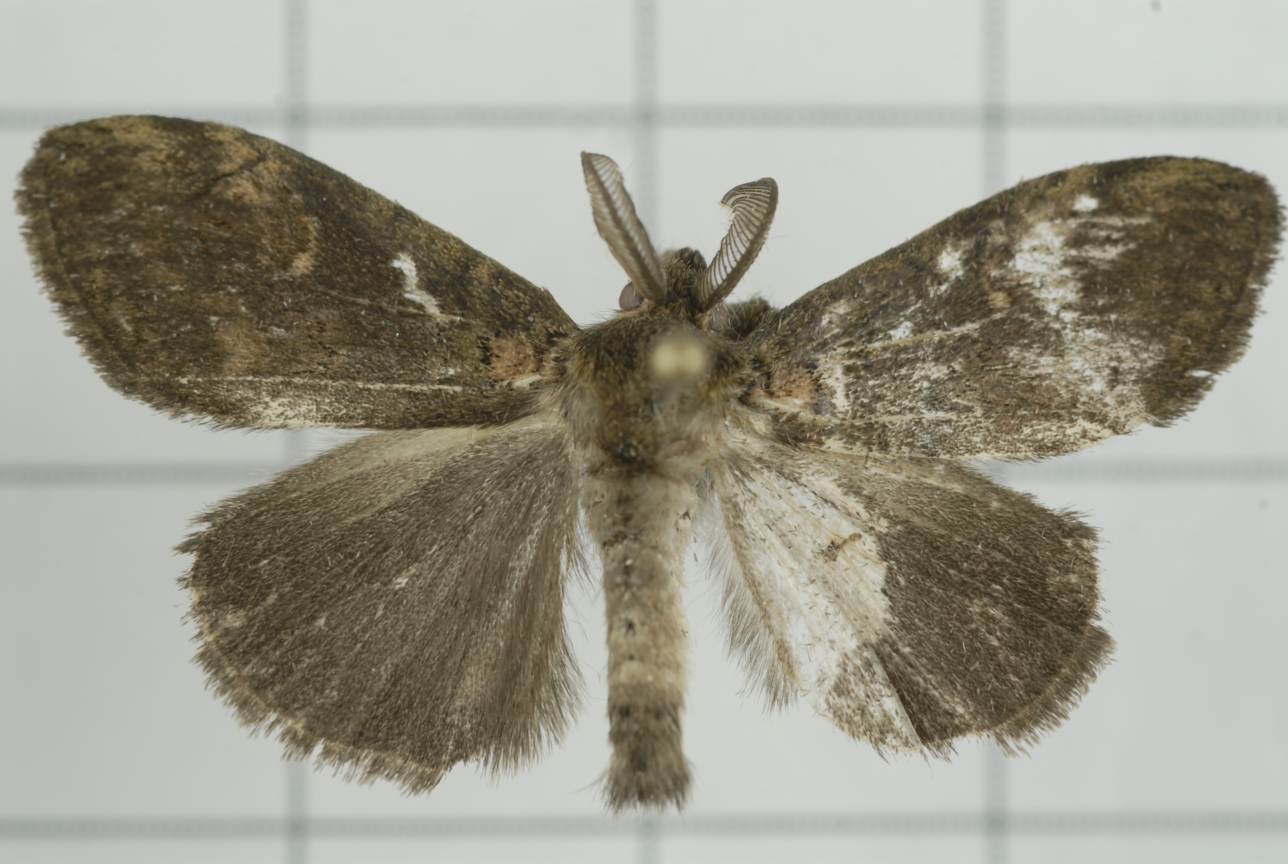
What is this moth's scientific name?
Olene dudgeoni
